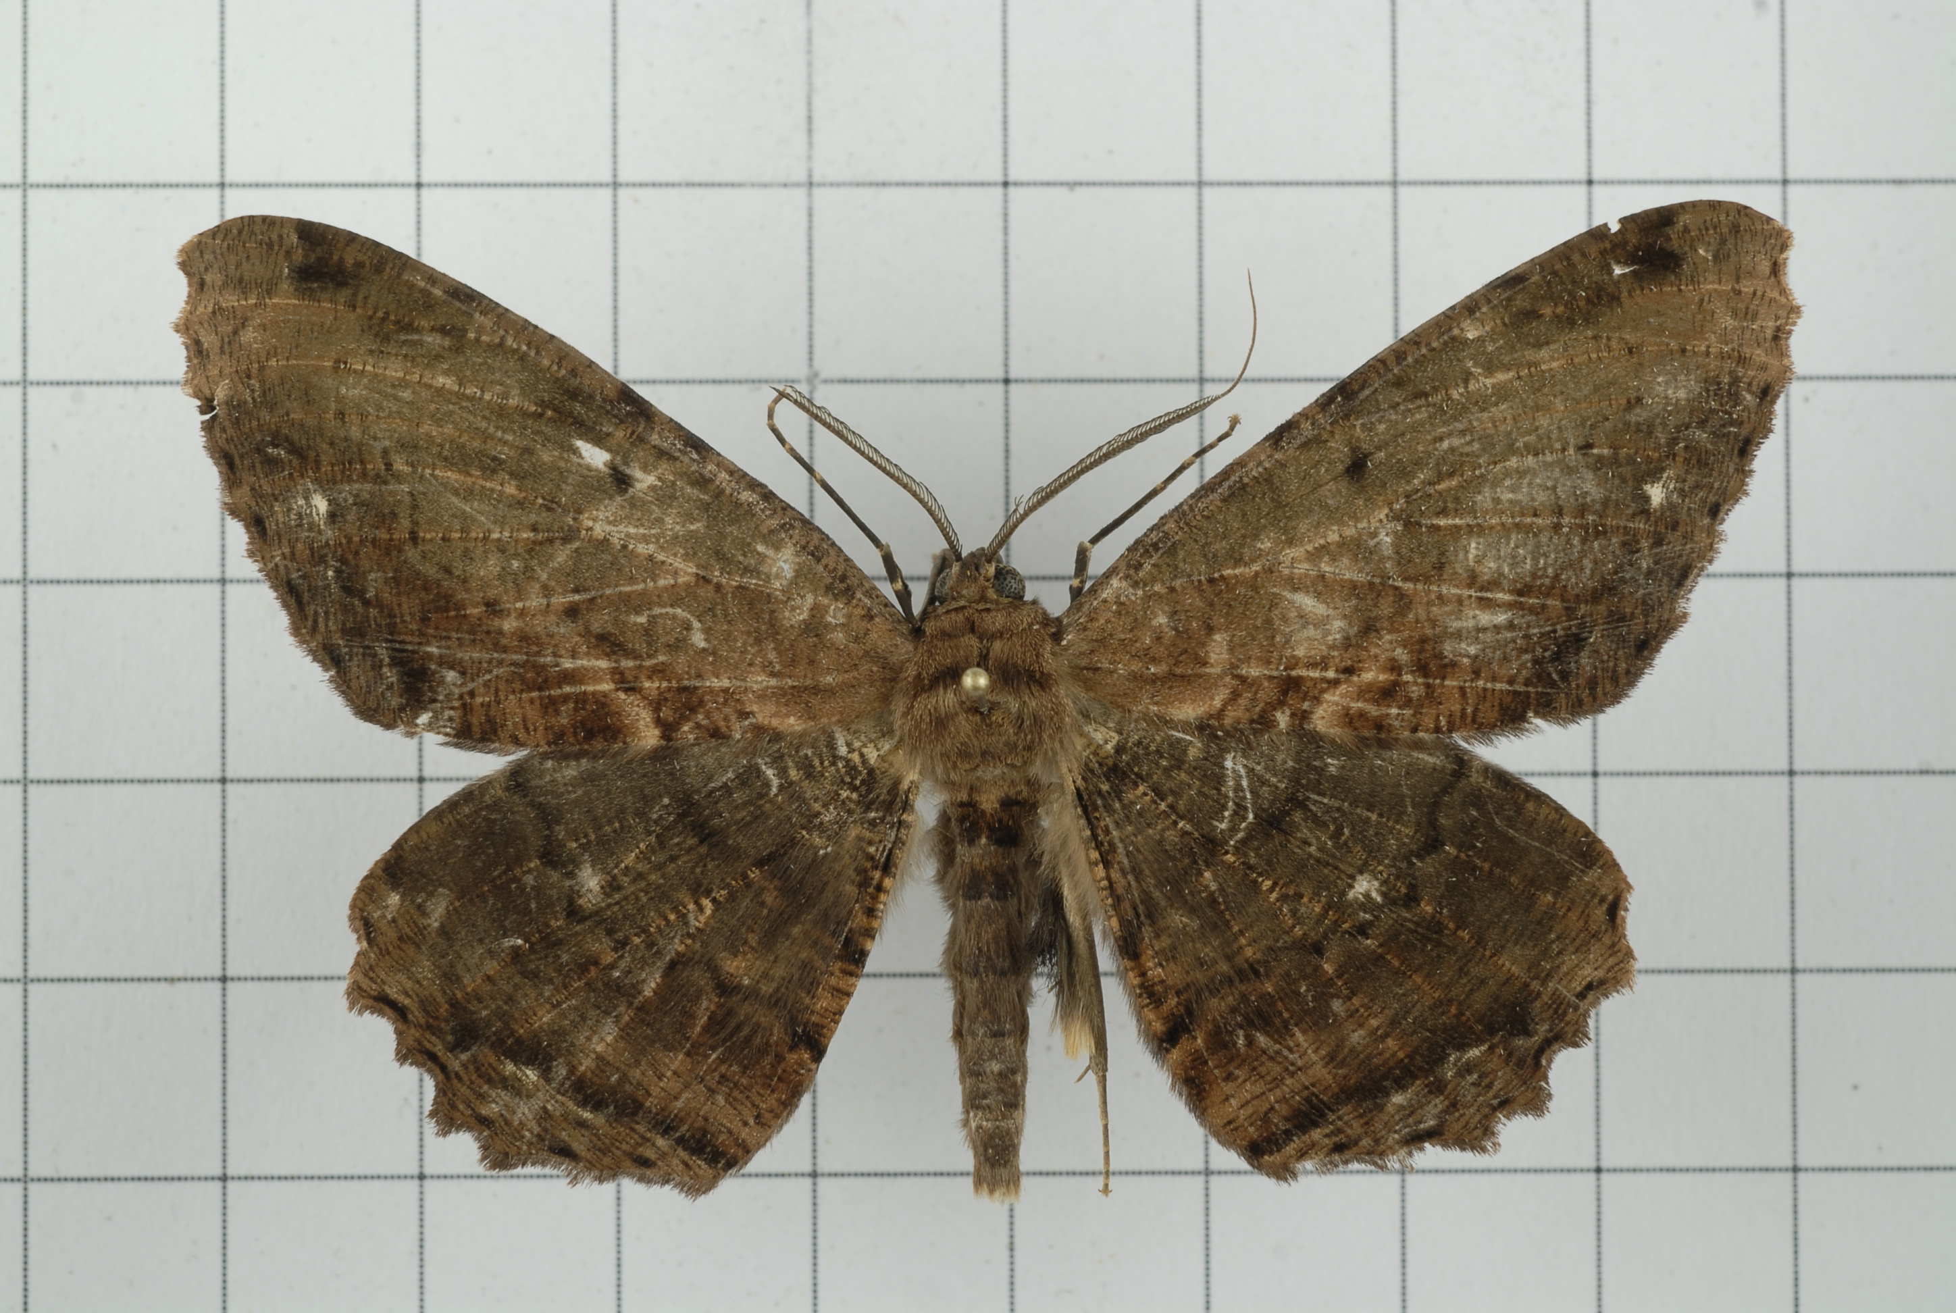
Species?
Chorodna creataria
